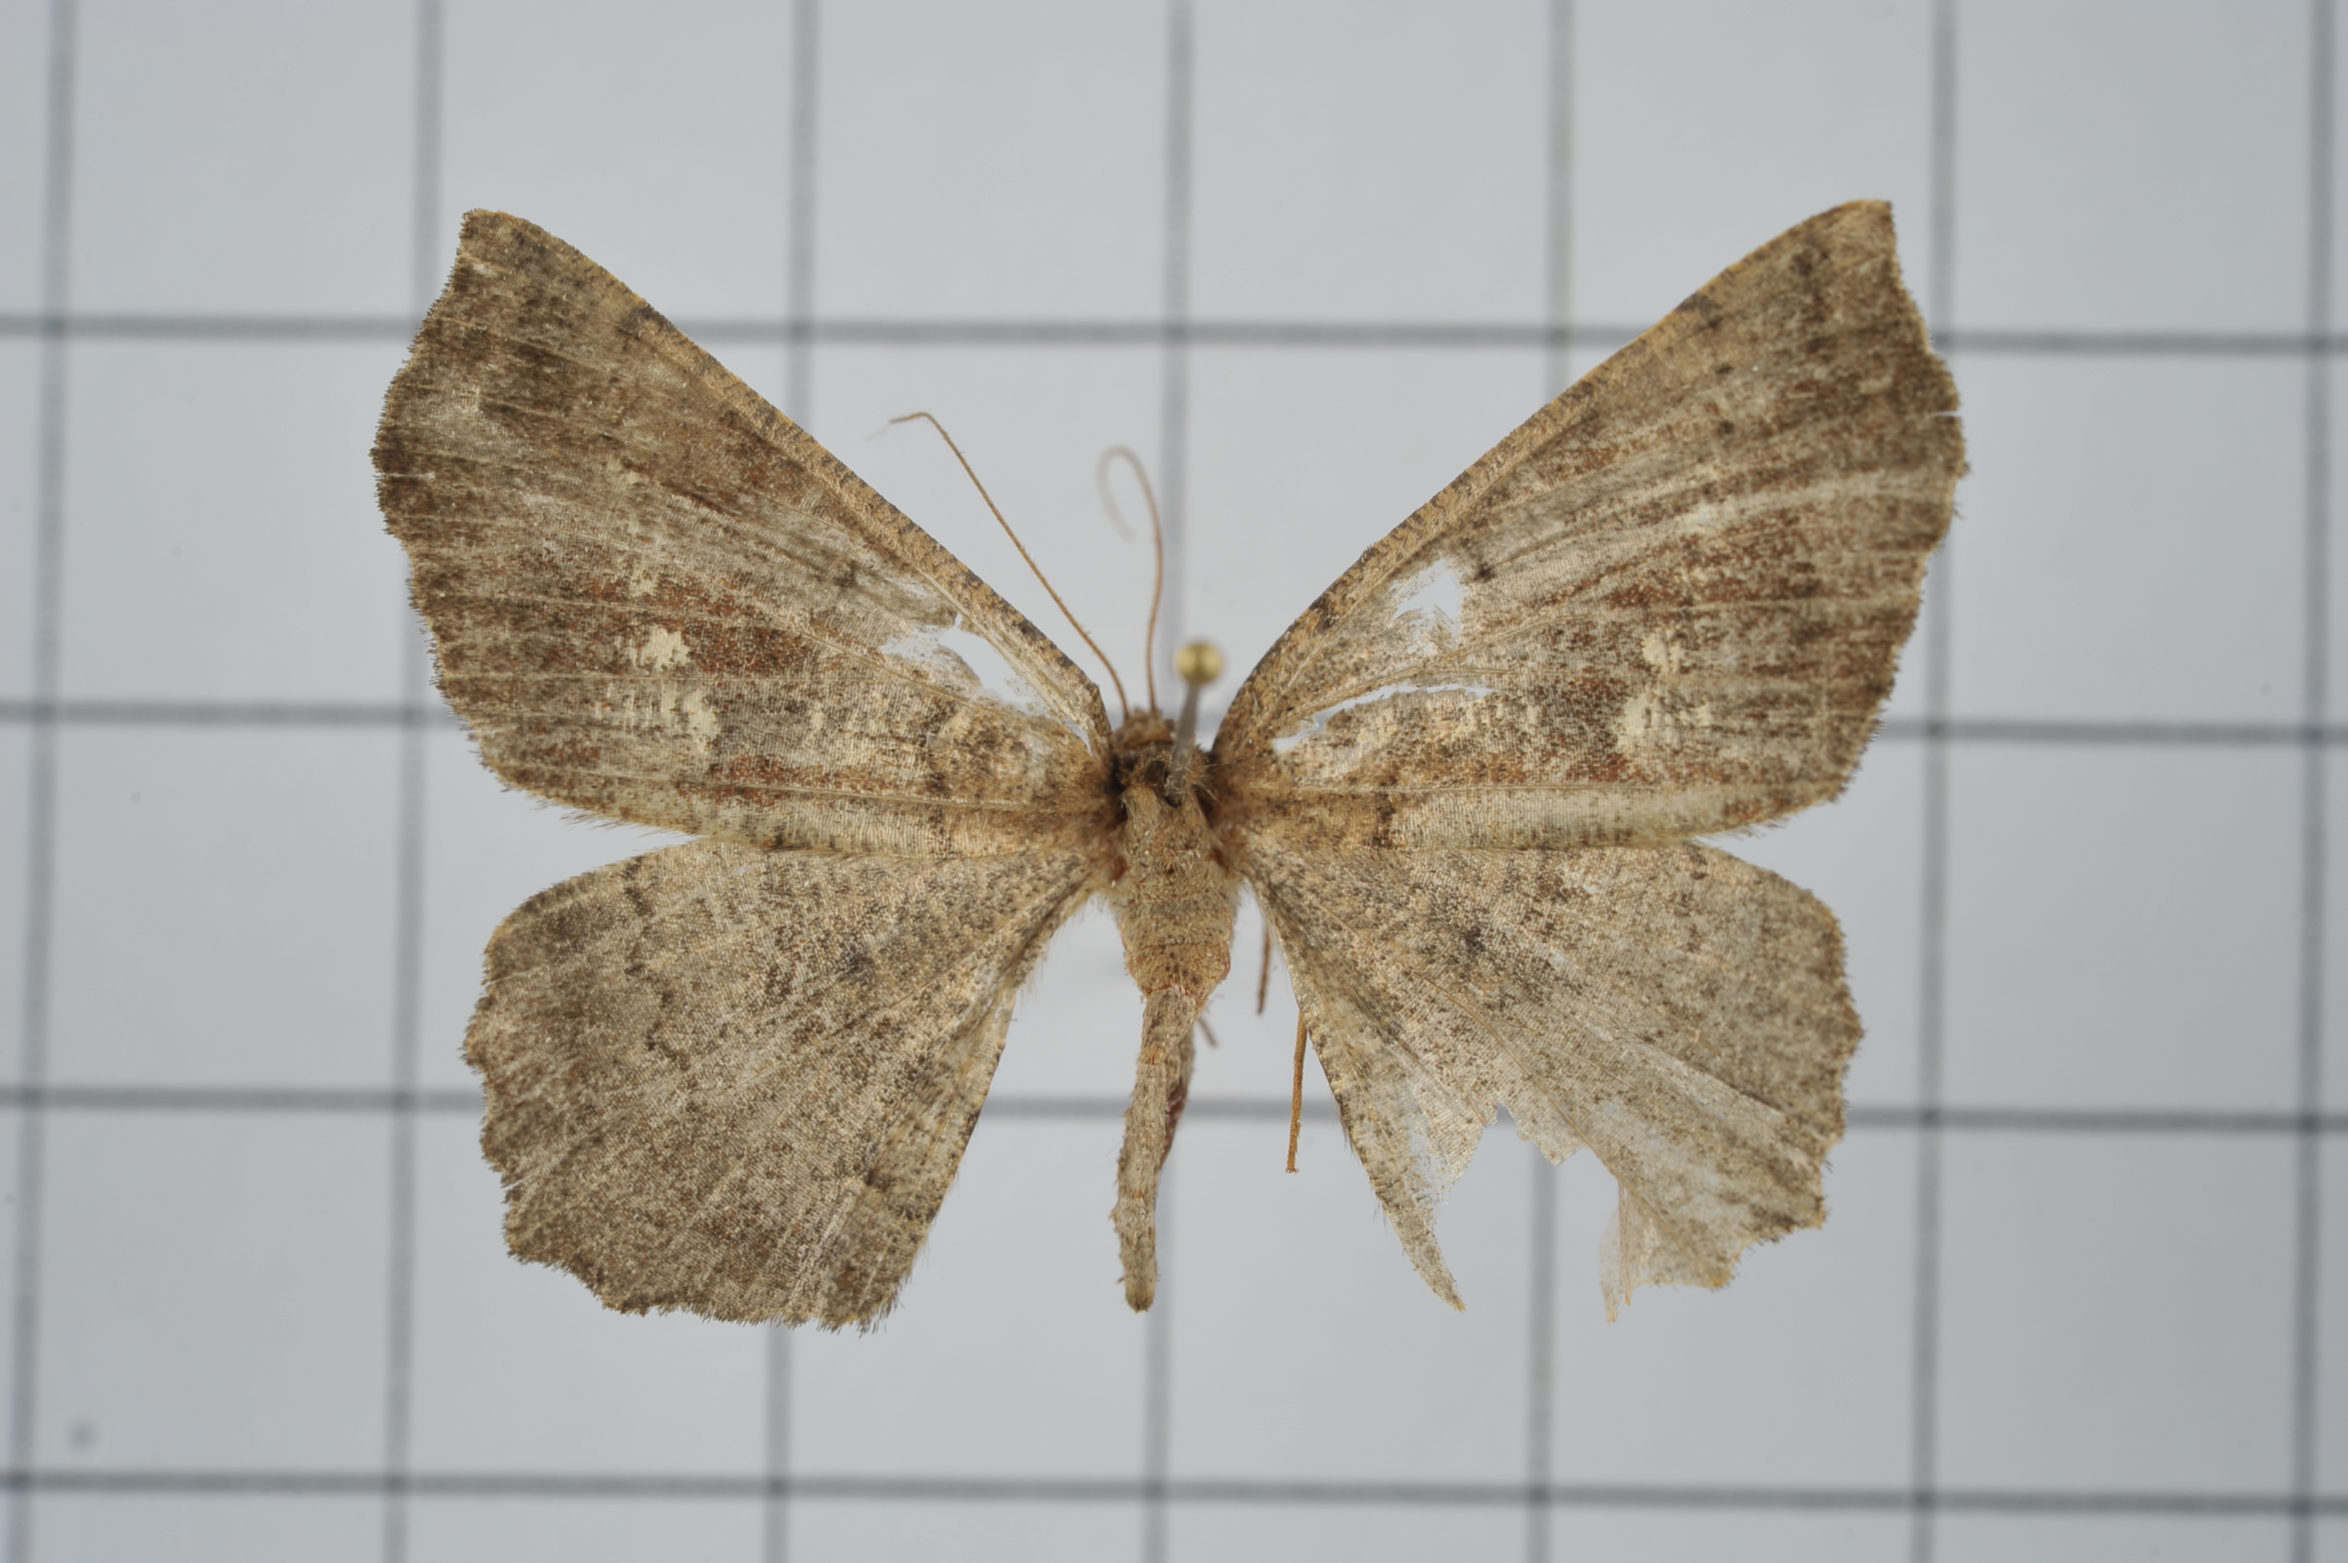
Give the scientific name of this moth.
Xerodes contiguaria
